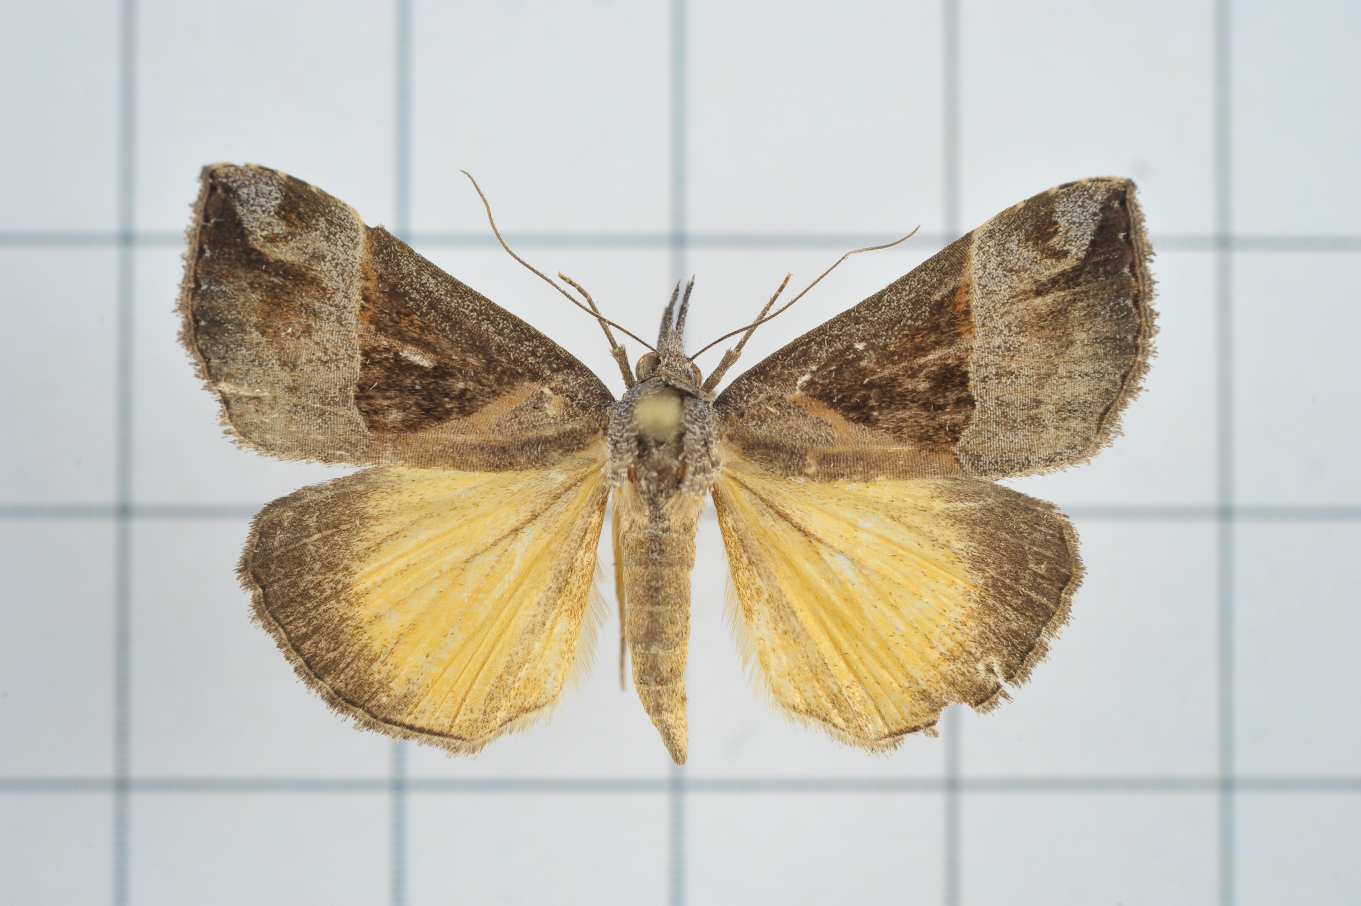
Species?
Dichromia trigonalis
